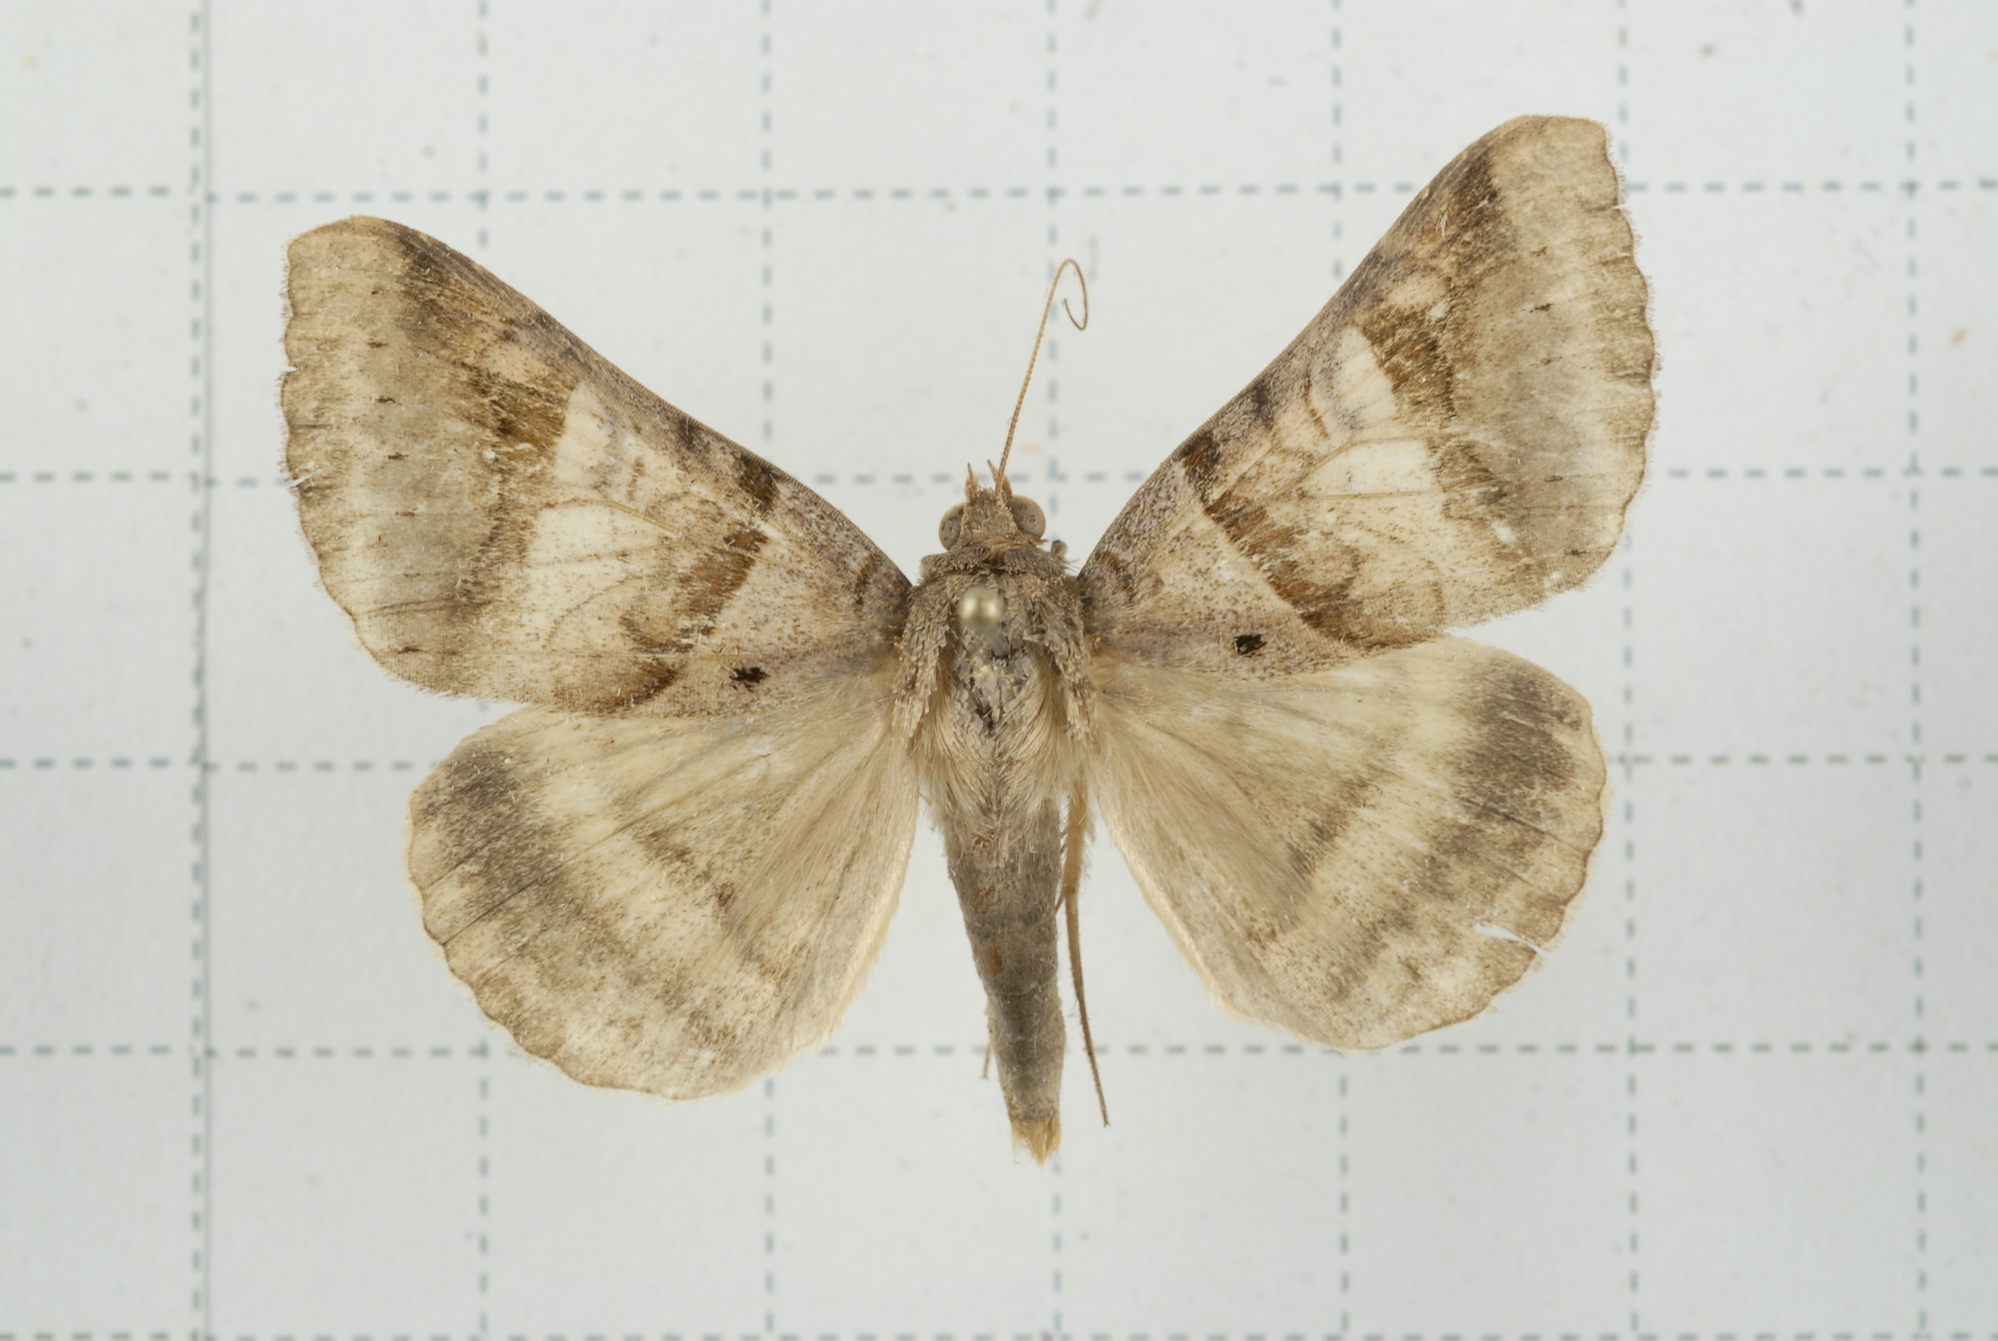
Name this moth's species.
Mocis undata
